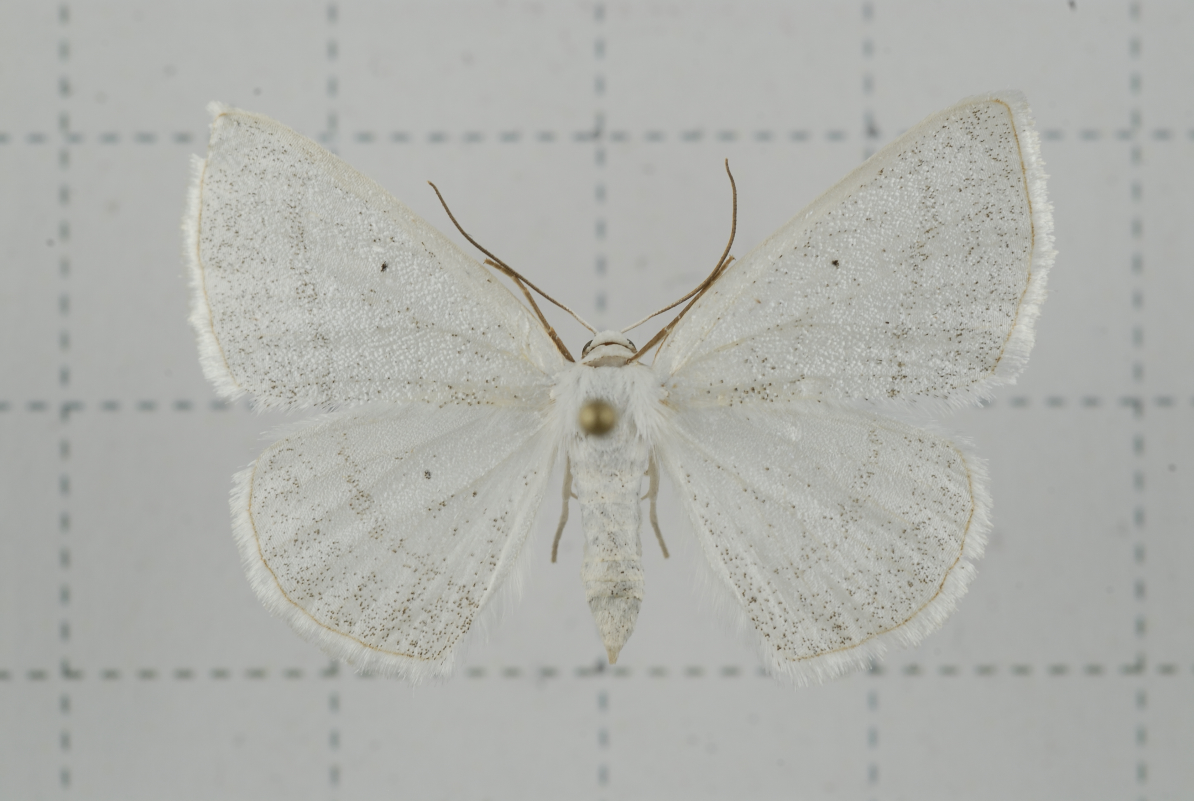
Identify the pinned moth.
Lomographa claripennis
